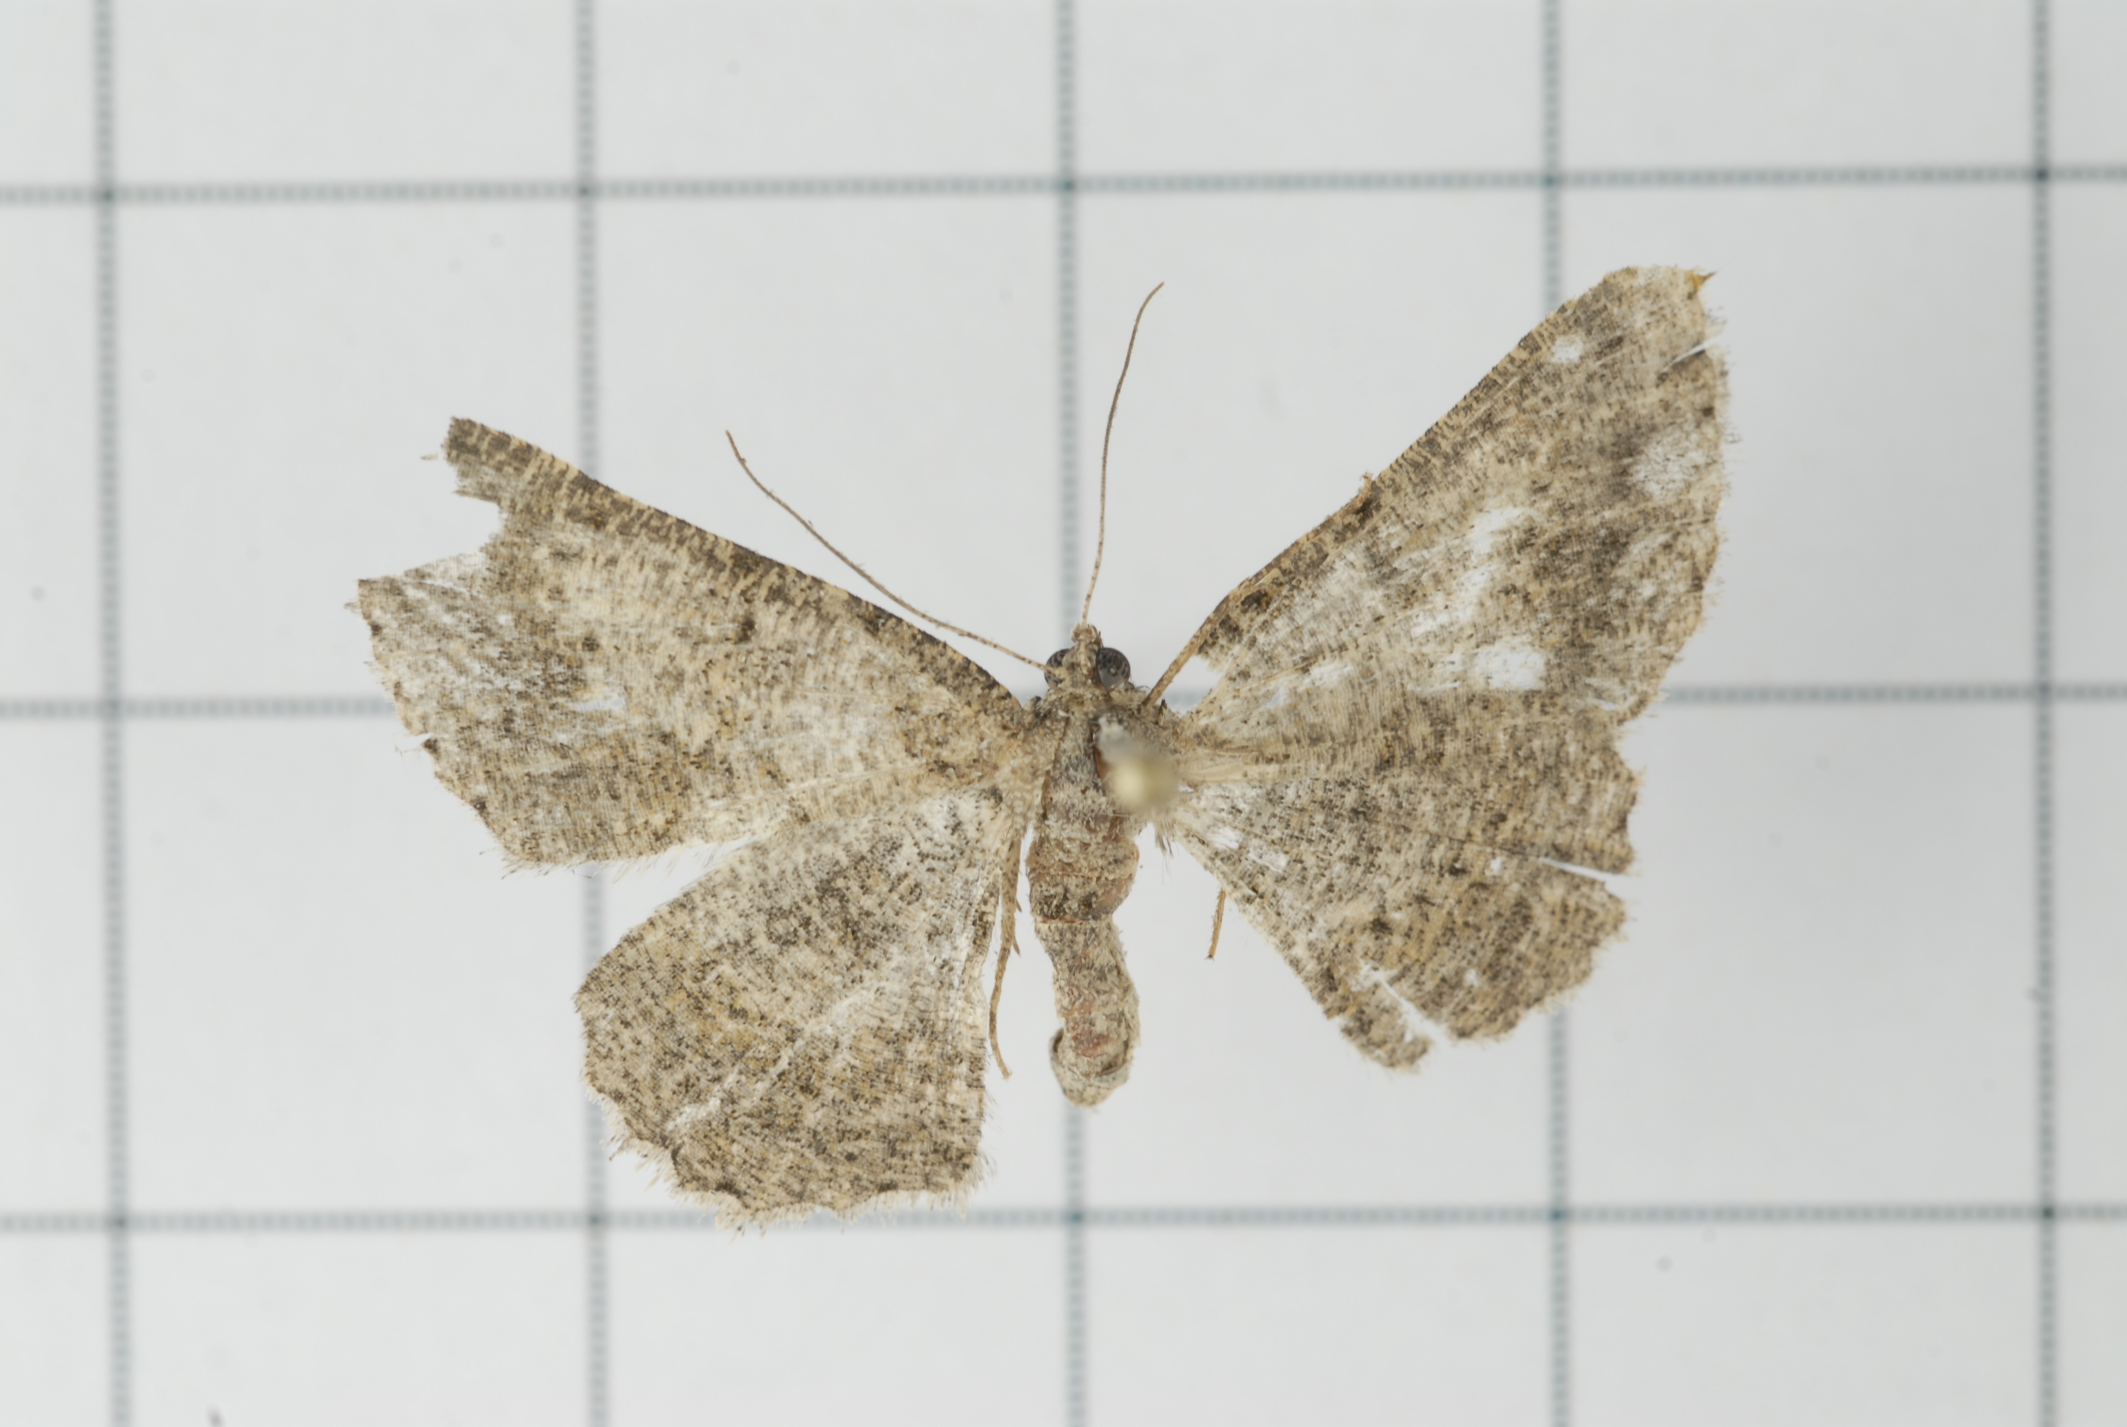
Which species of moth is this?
Psilalcis breta rantaizana
